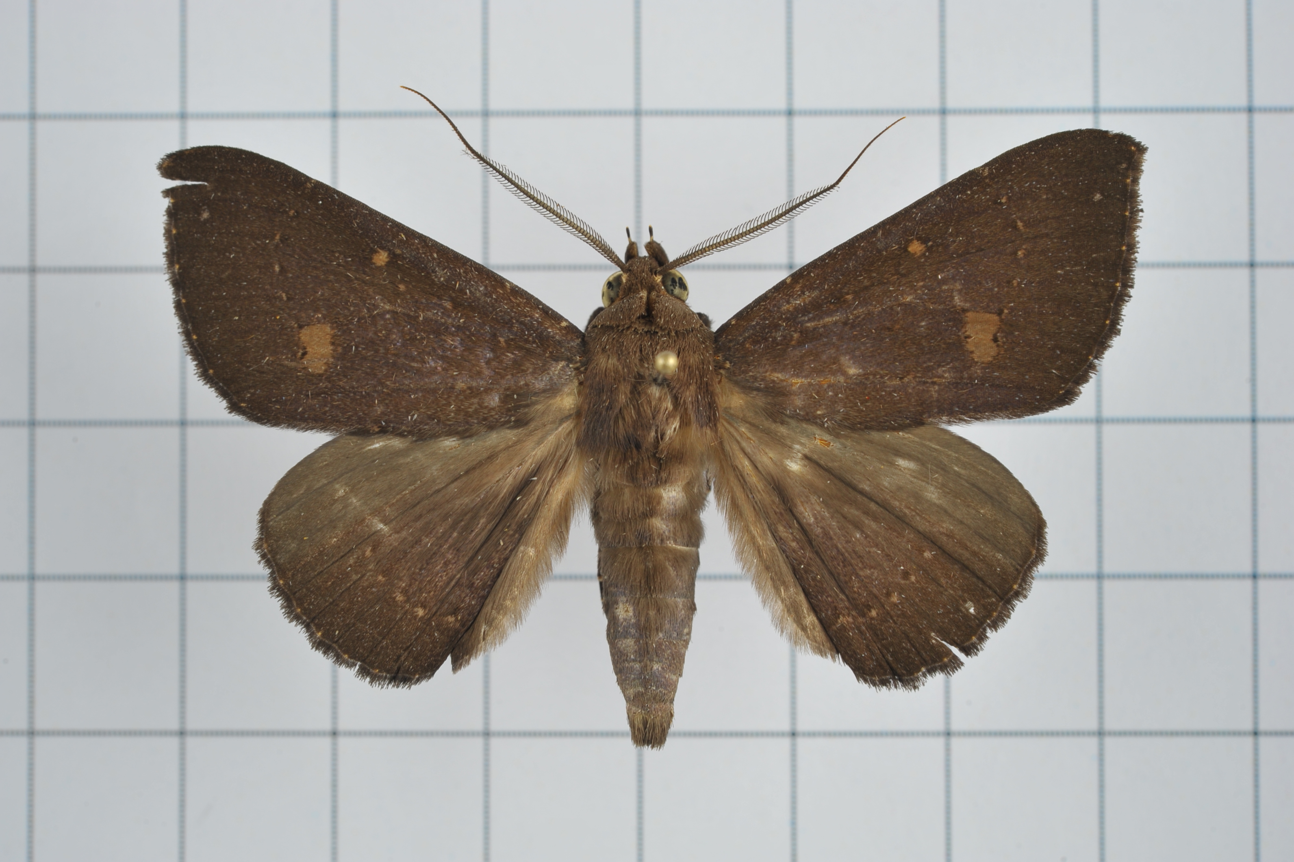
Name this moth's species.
Platyja minutipuncta
